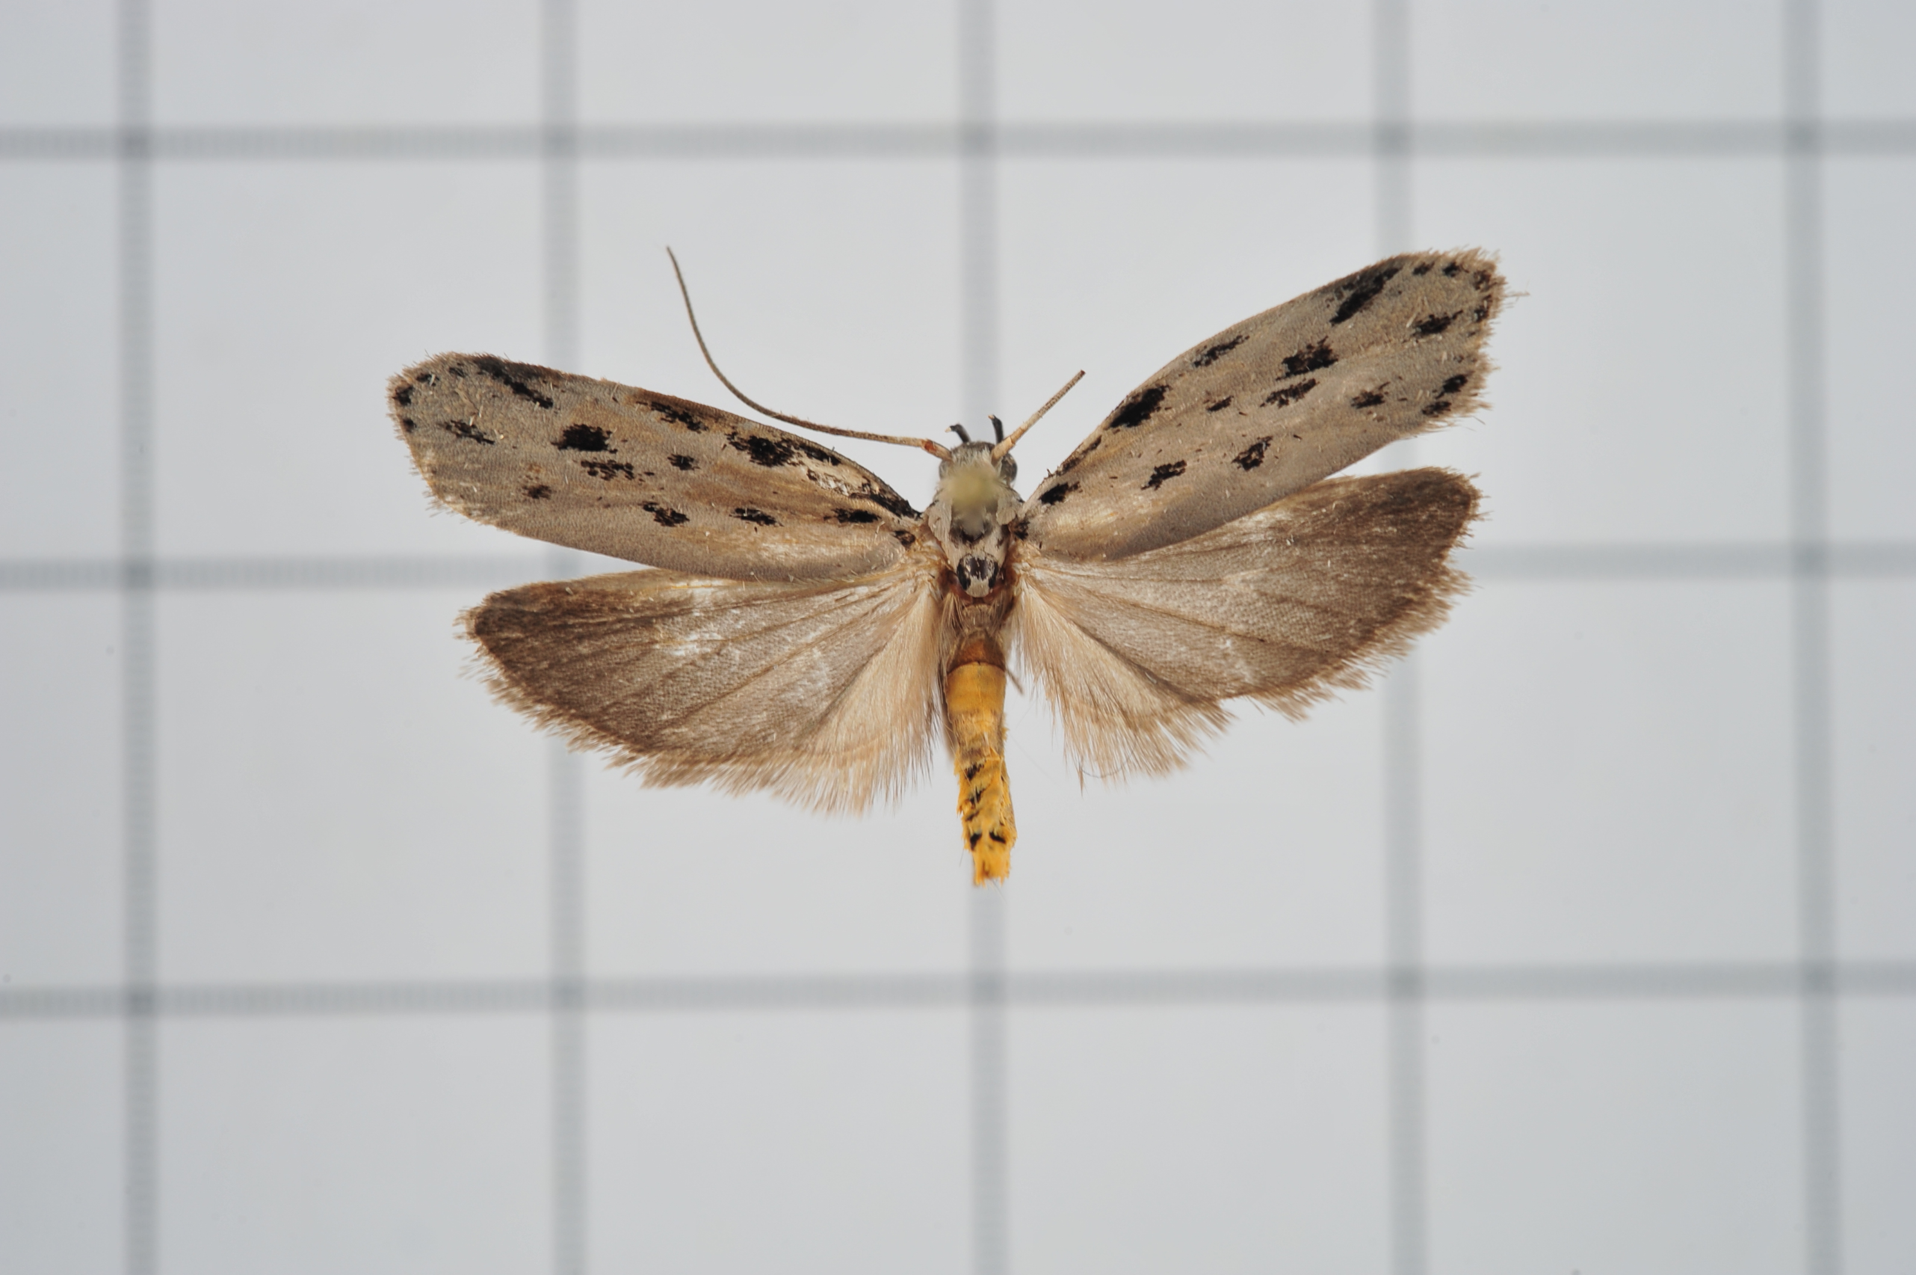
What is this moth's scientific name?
Ethmia susa
